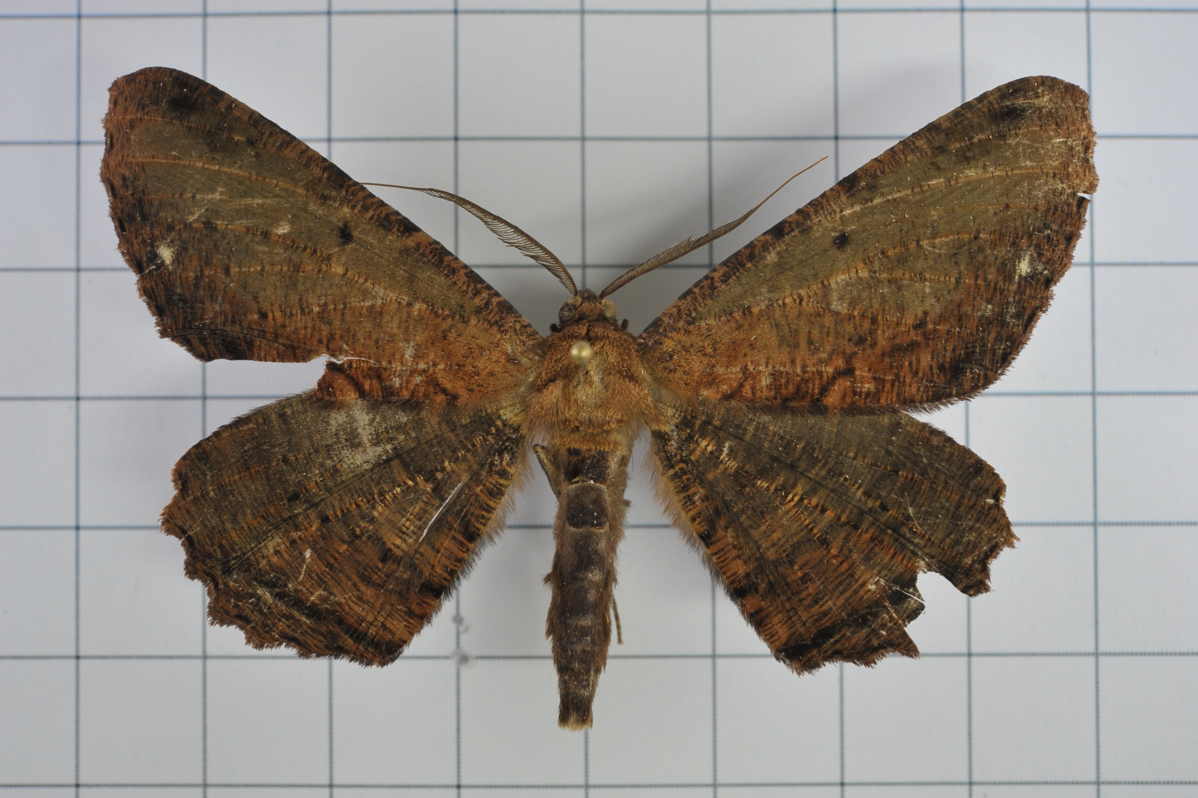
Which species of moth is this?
Chorodna creataria
